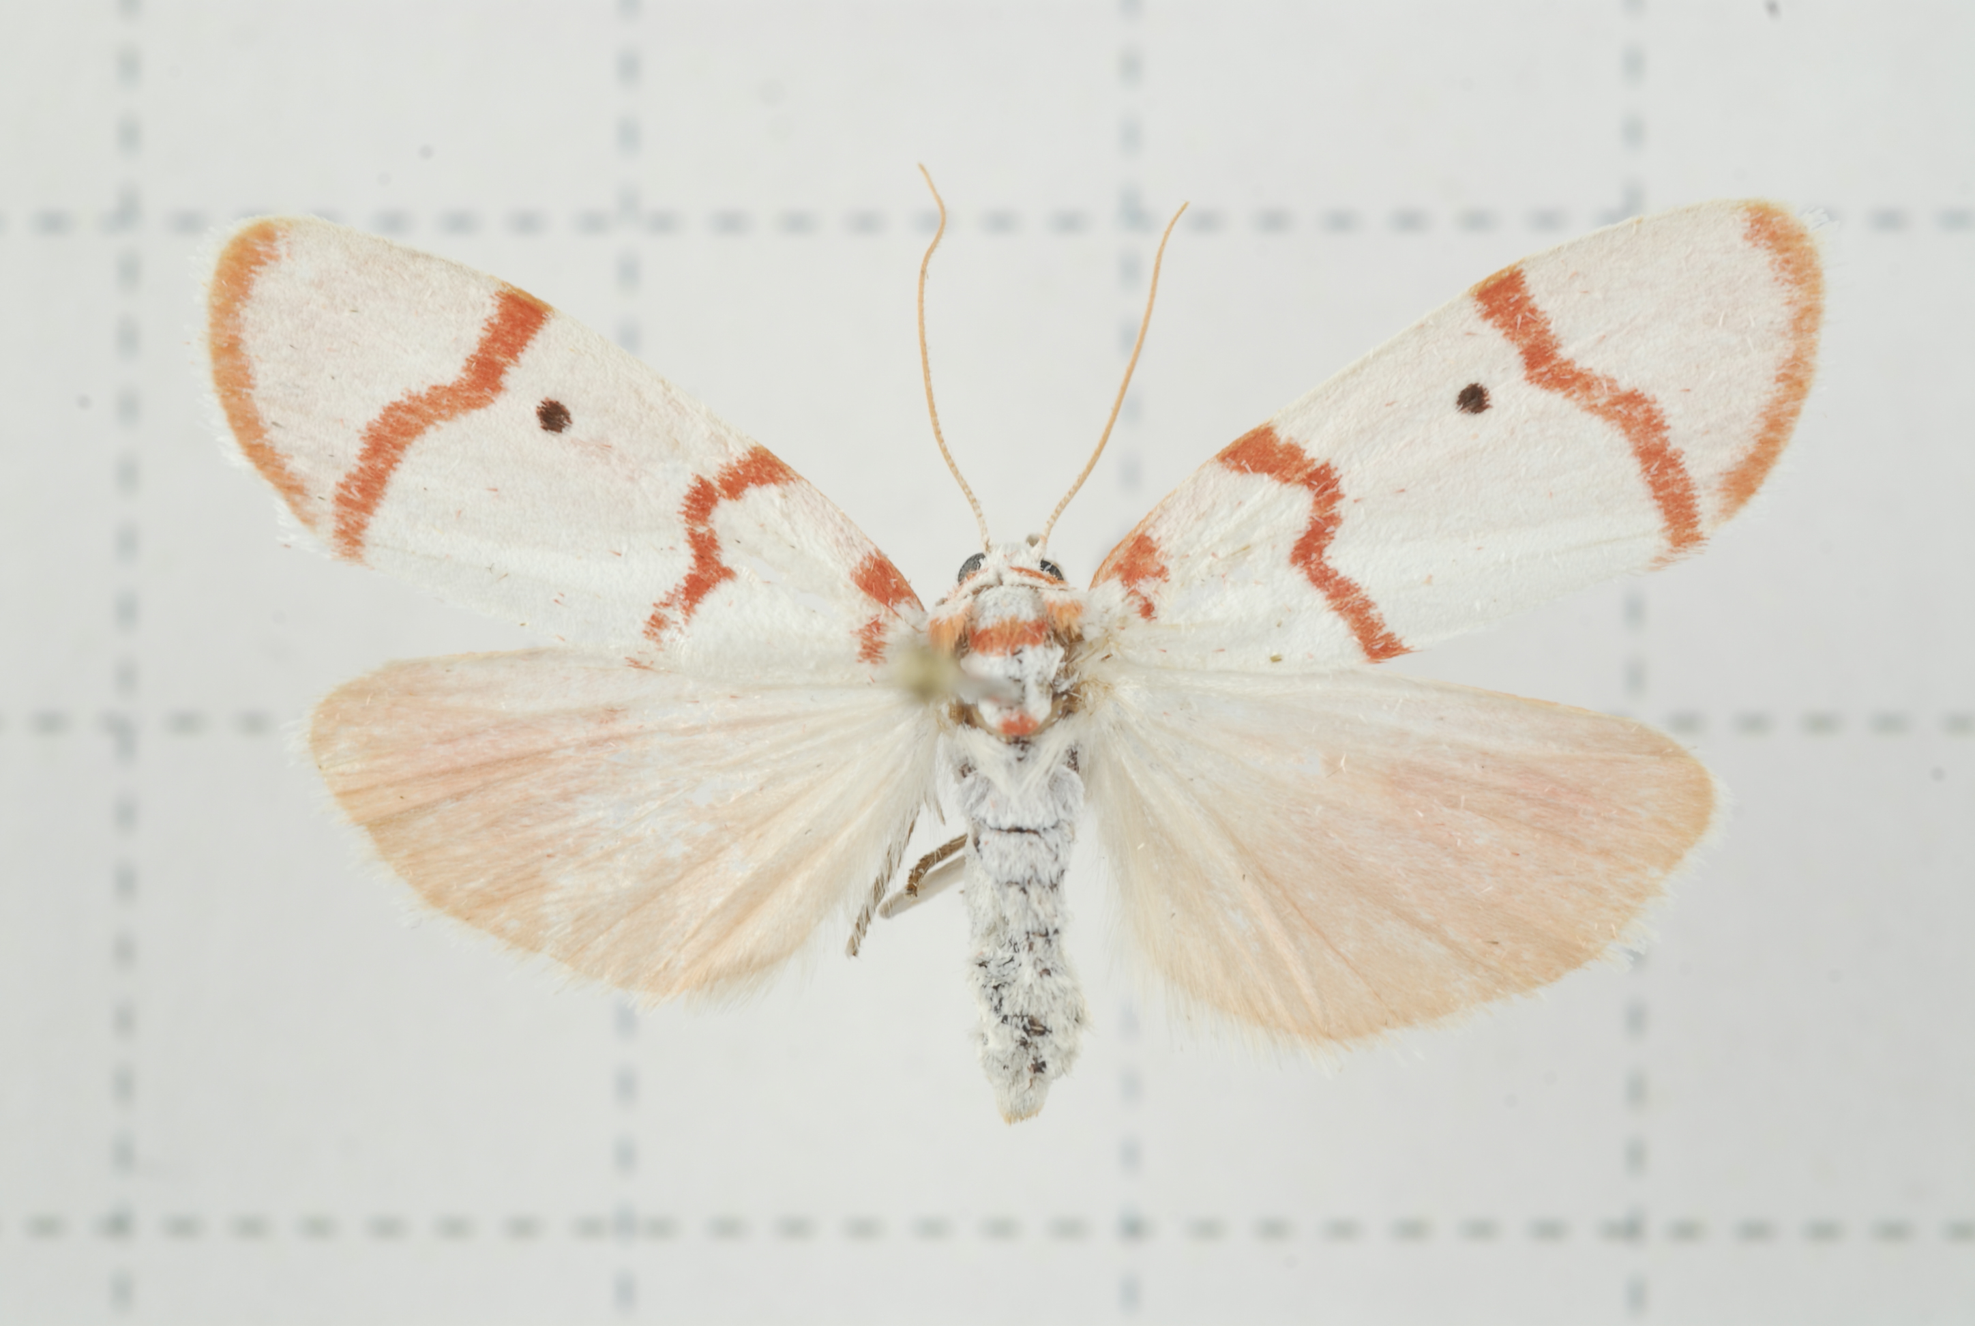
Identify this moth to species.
Cyana hamata hamata
